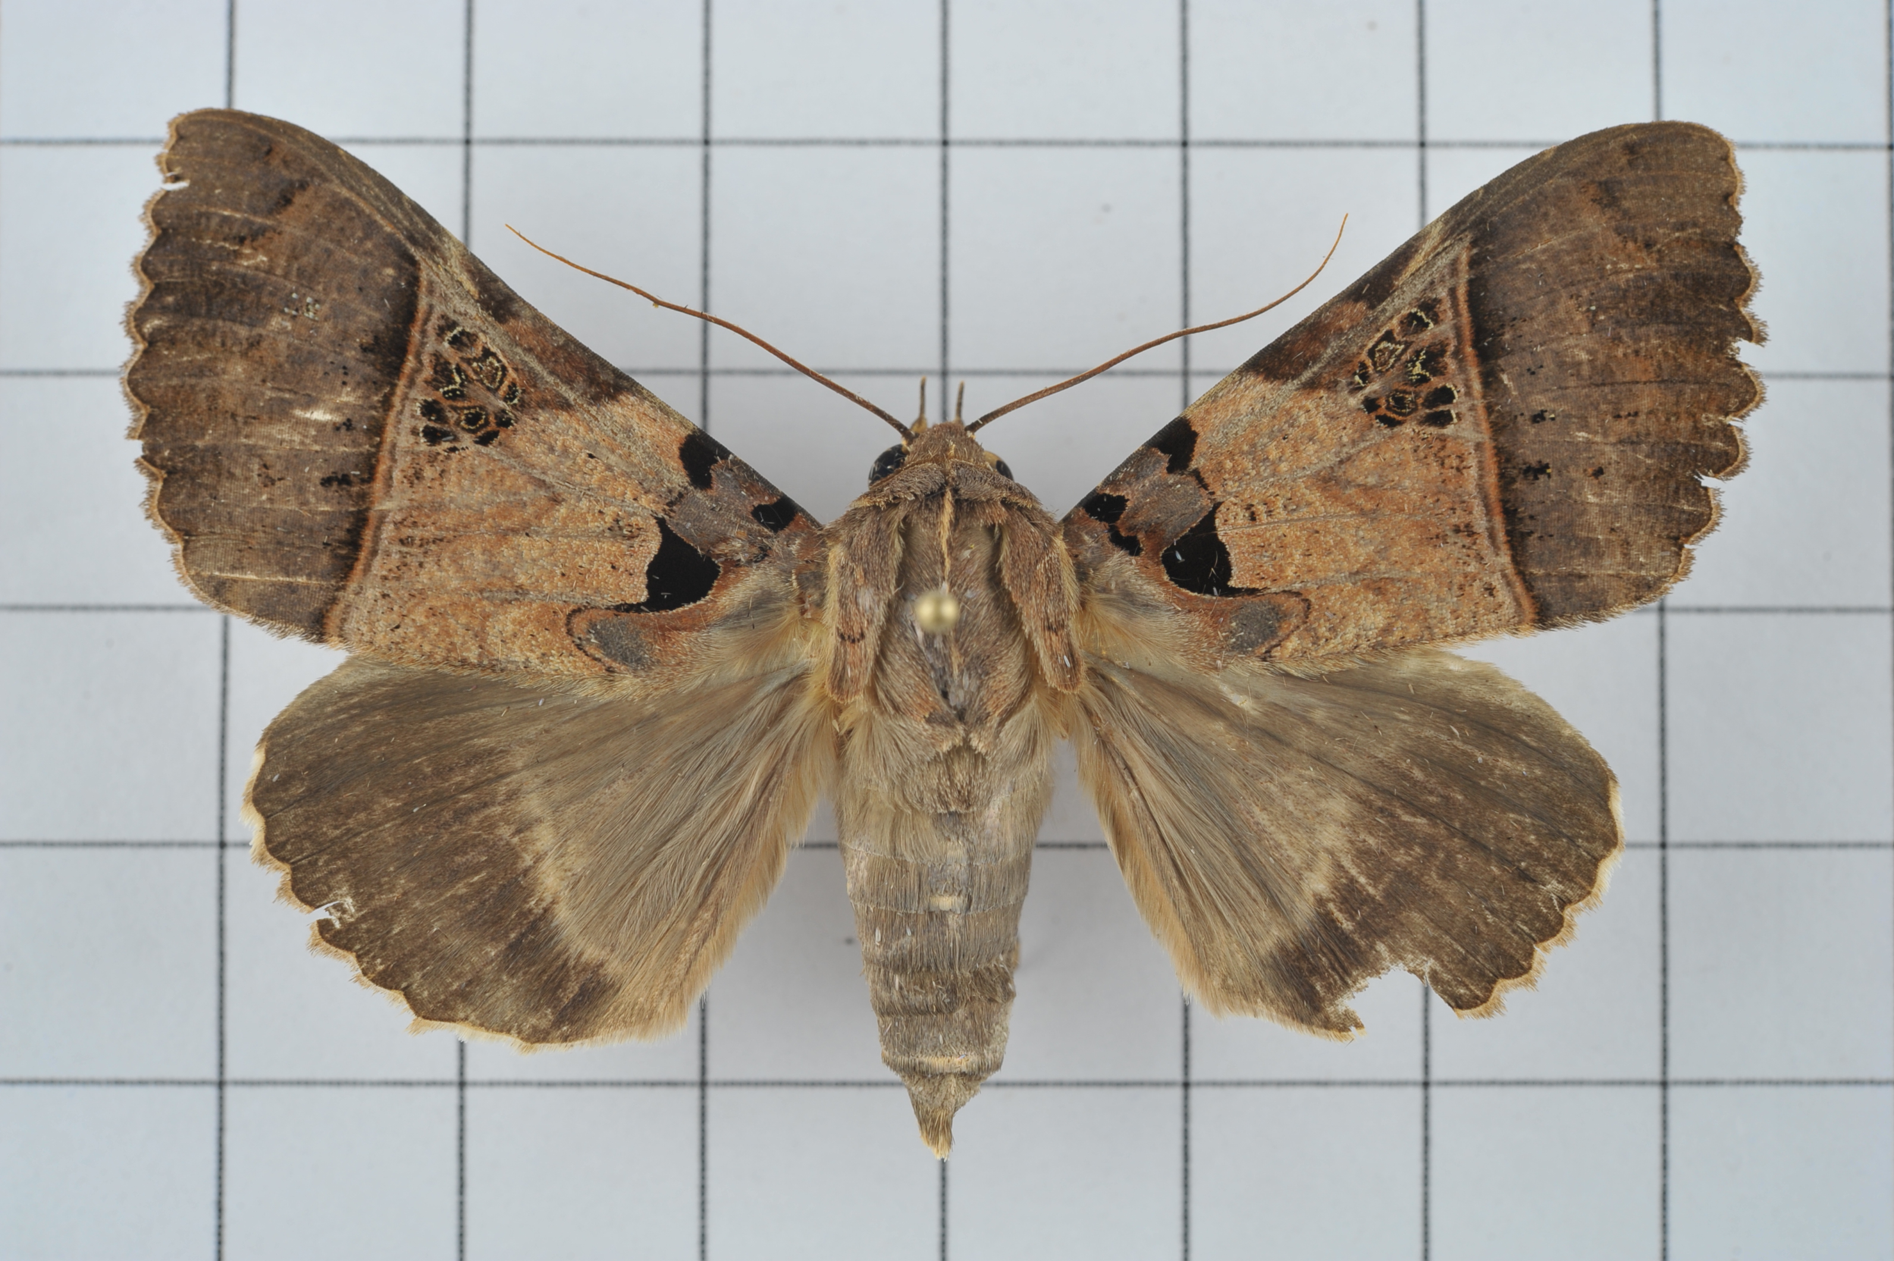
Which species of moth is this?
Serrodes campana
